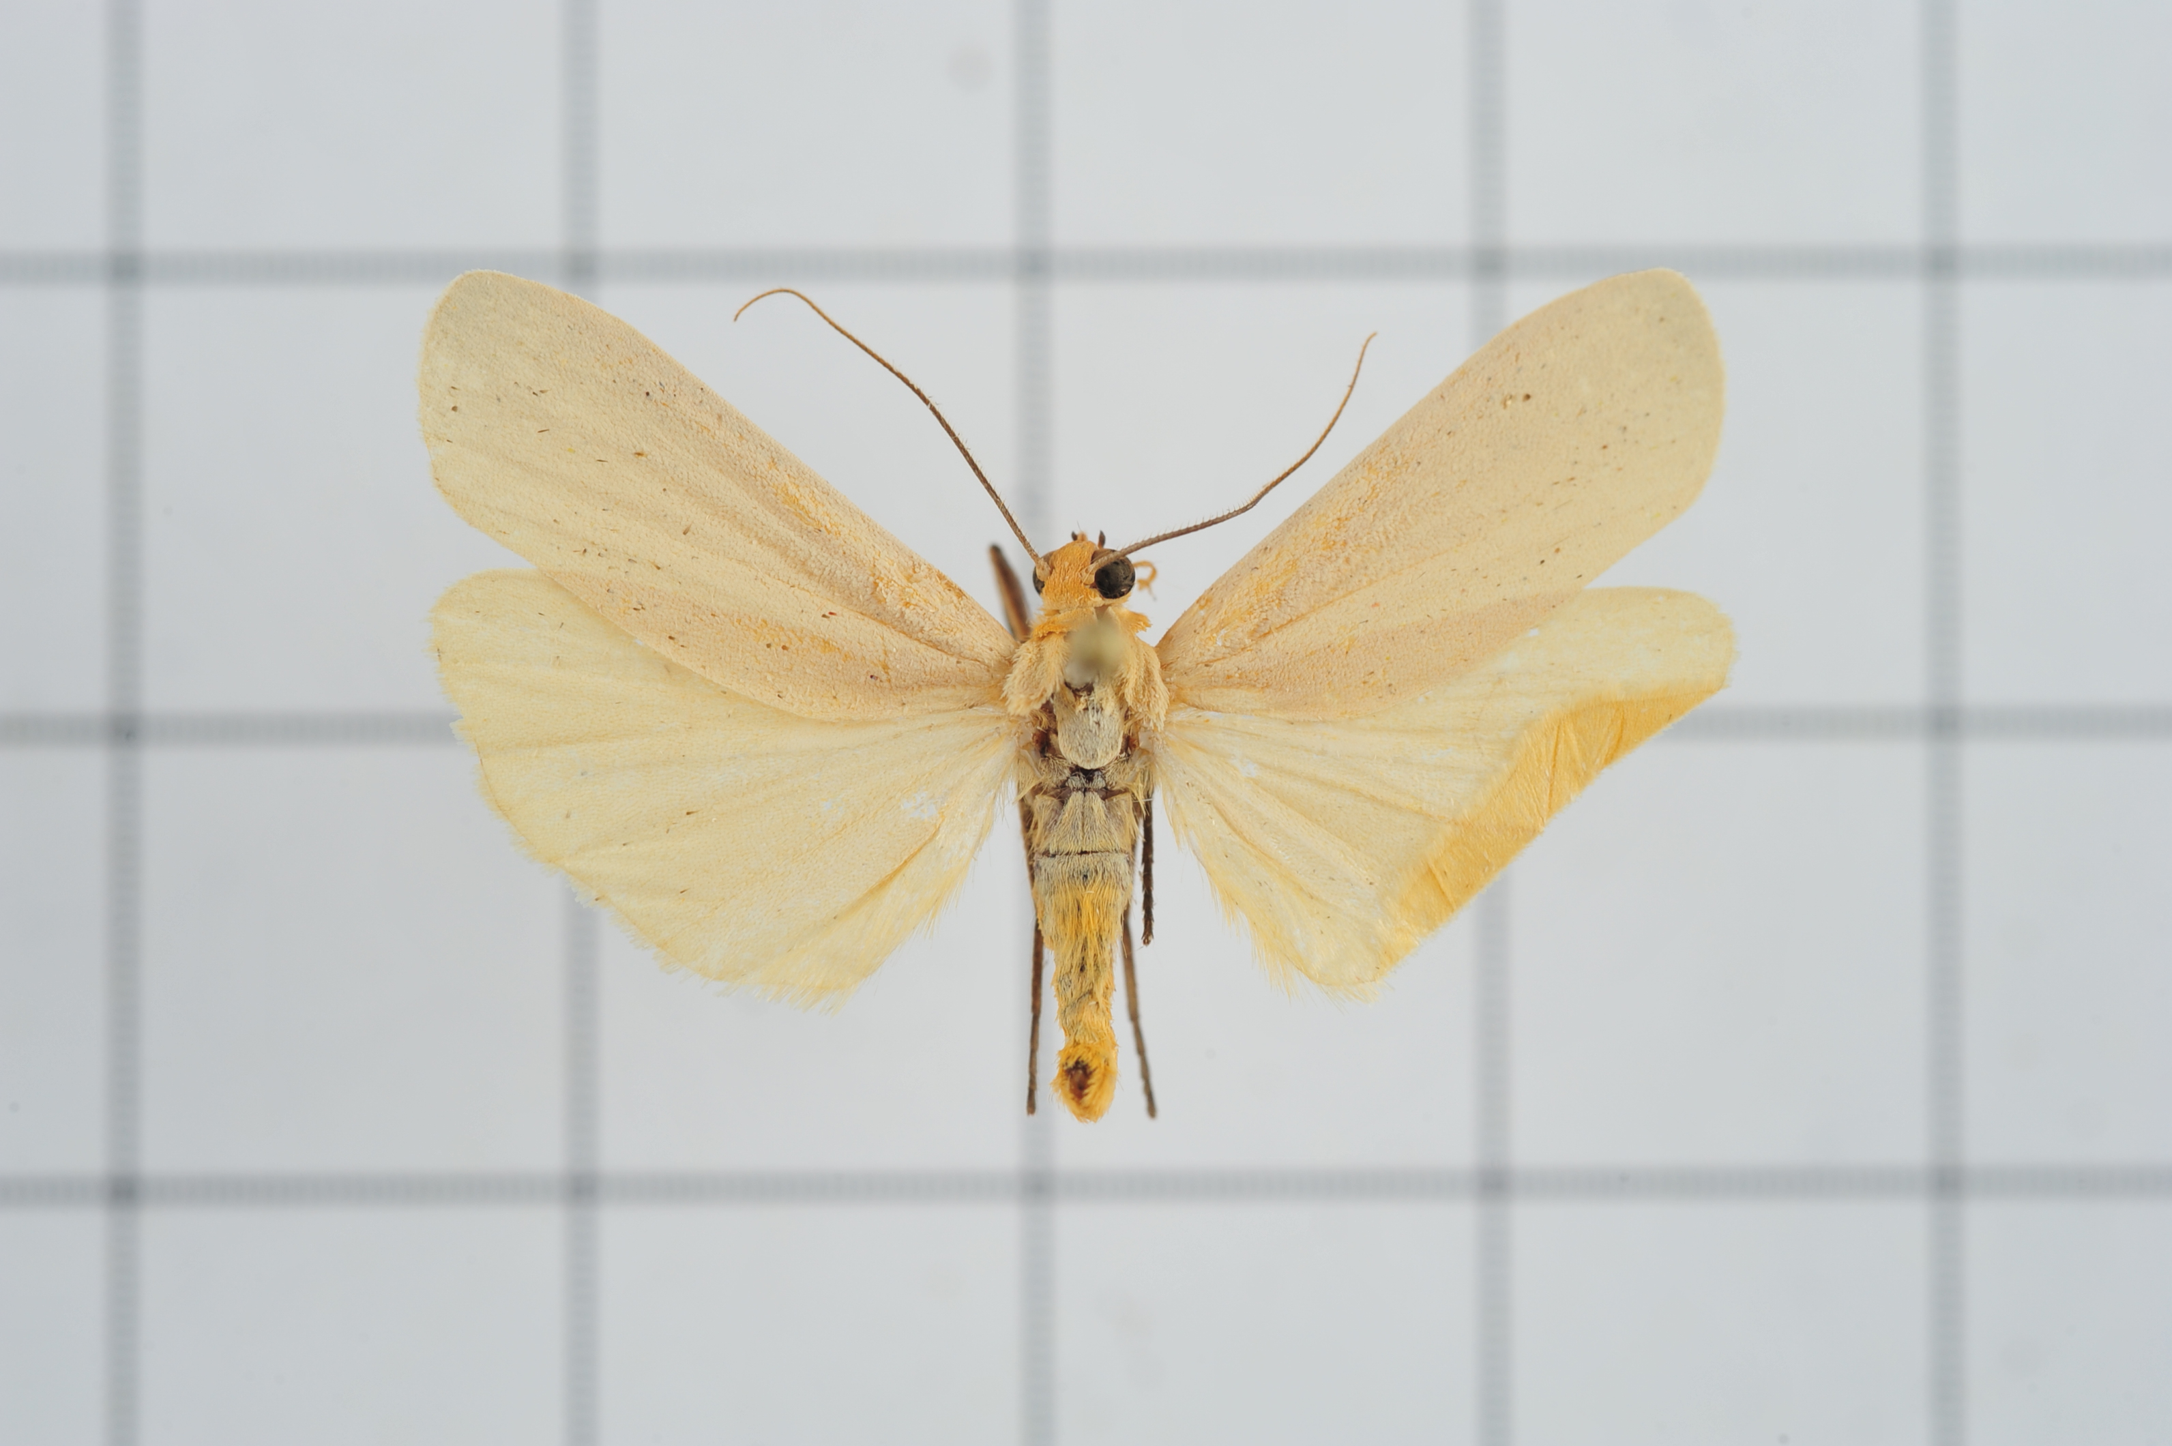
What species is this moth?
Eilema ranrunensis
